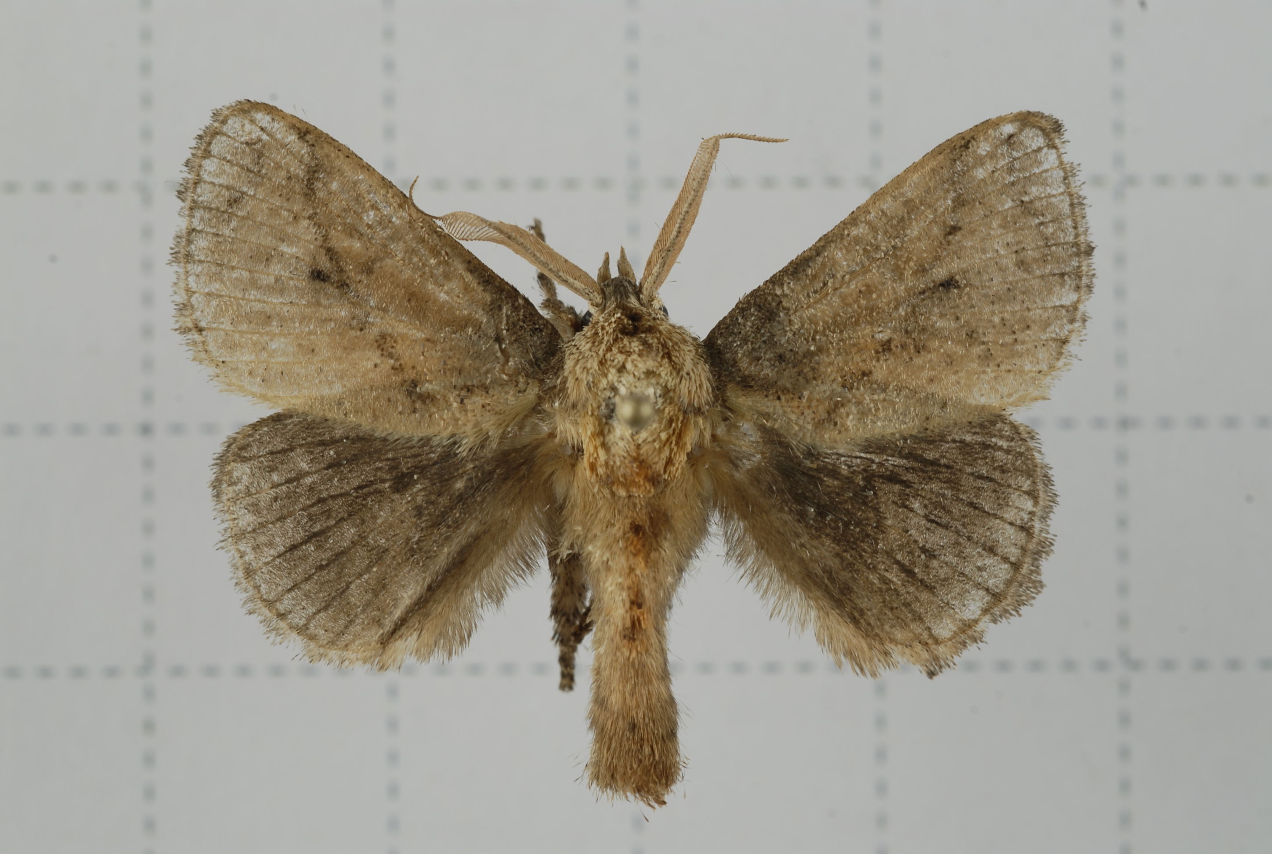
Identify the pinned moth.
Susica sinensis
